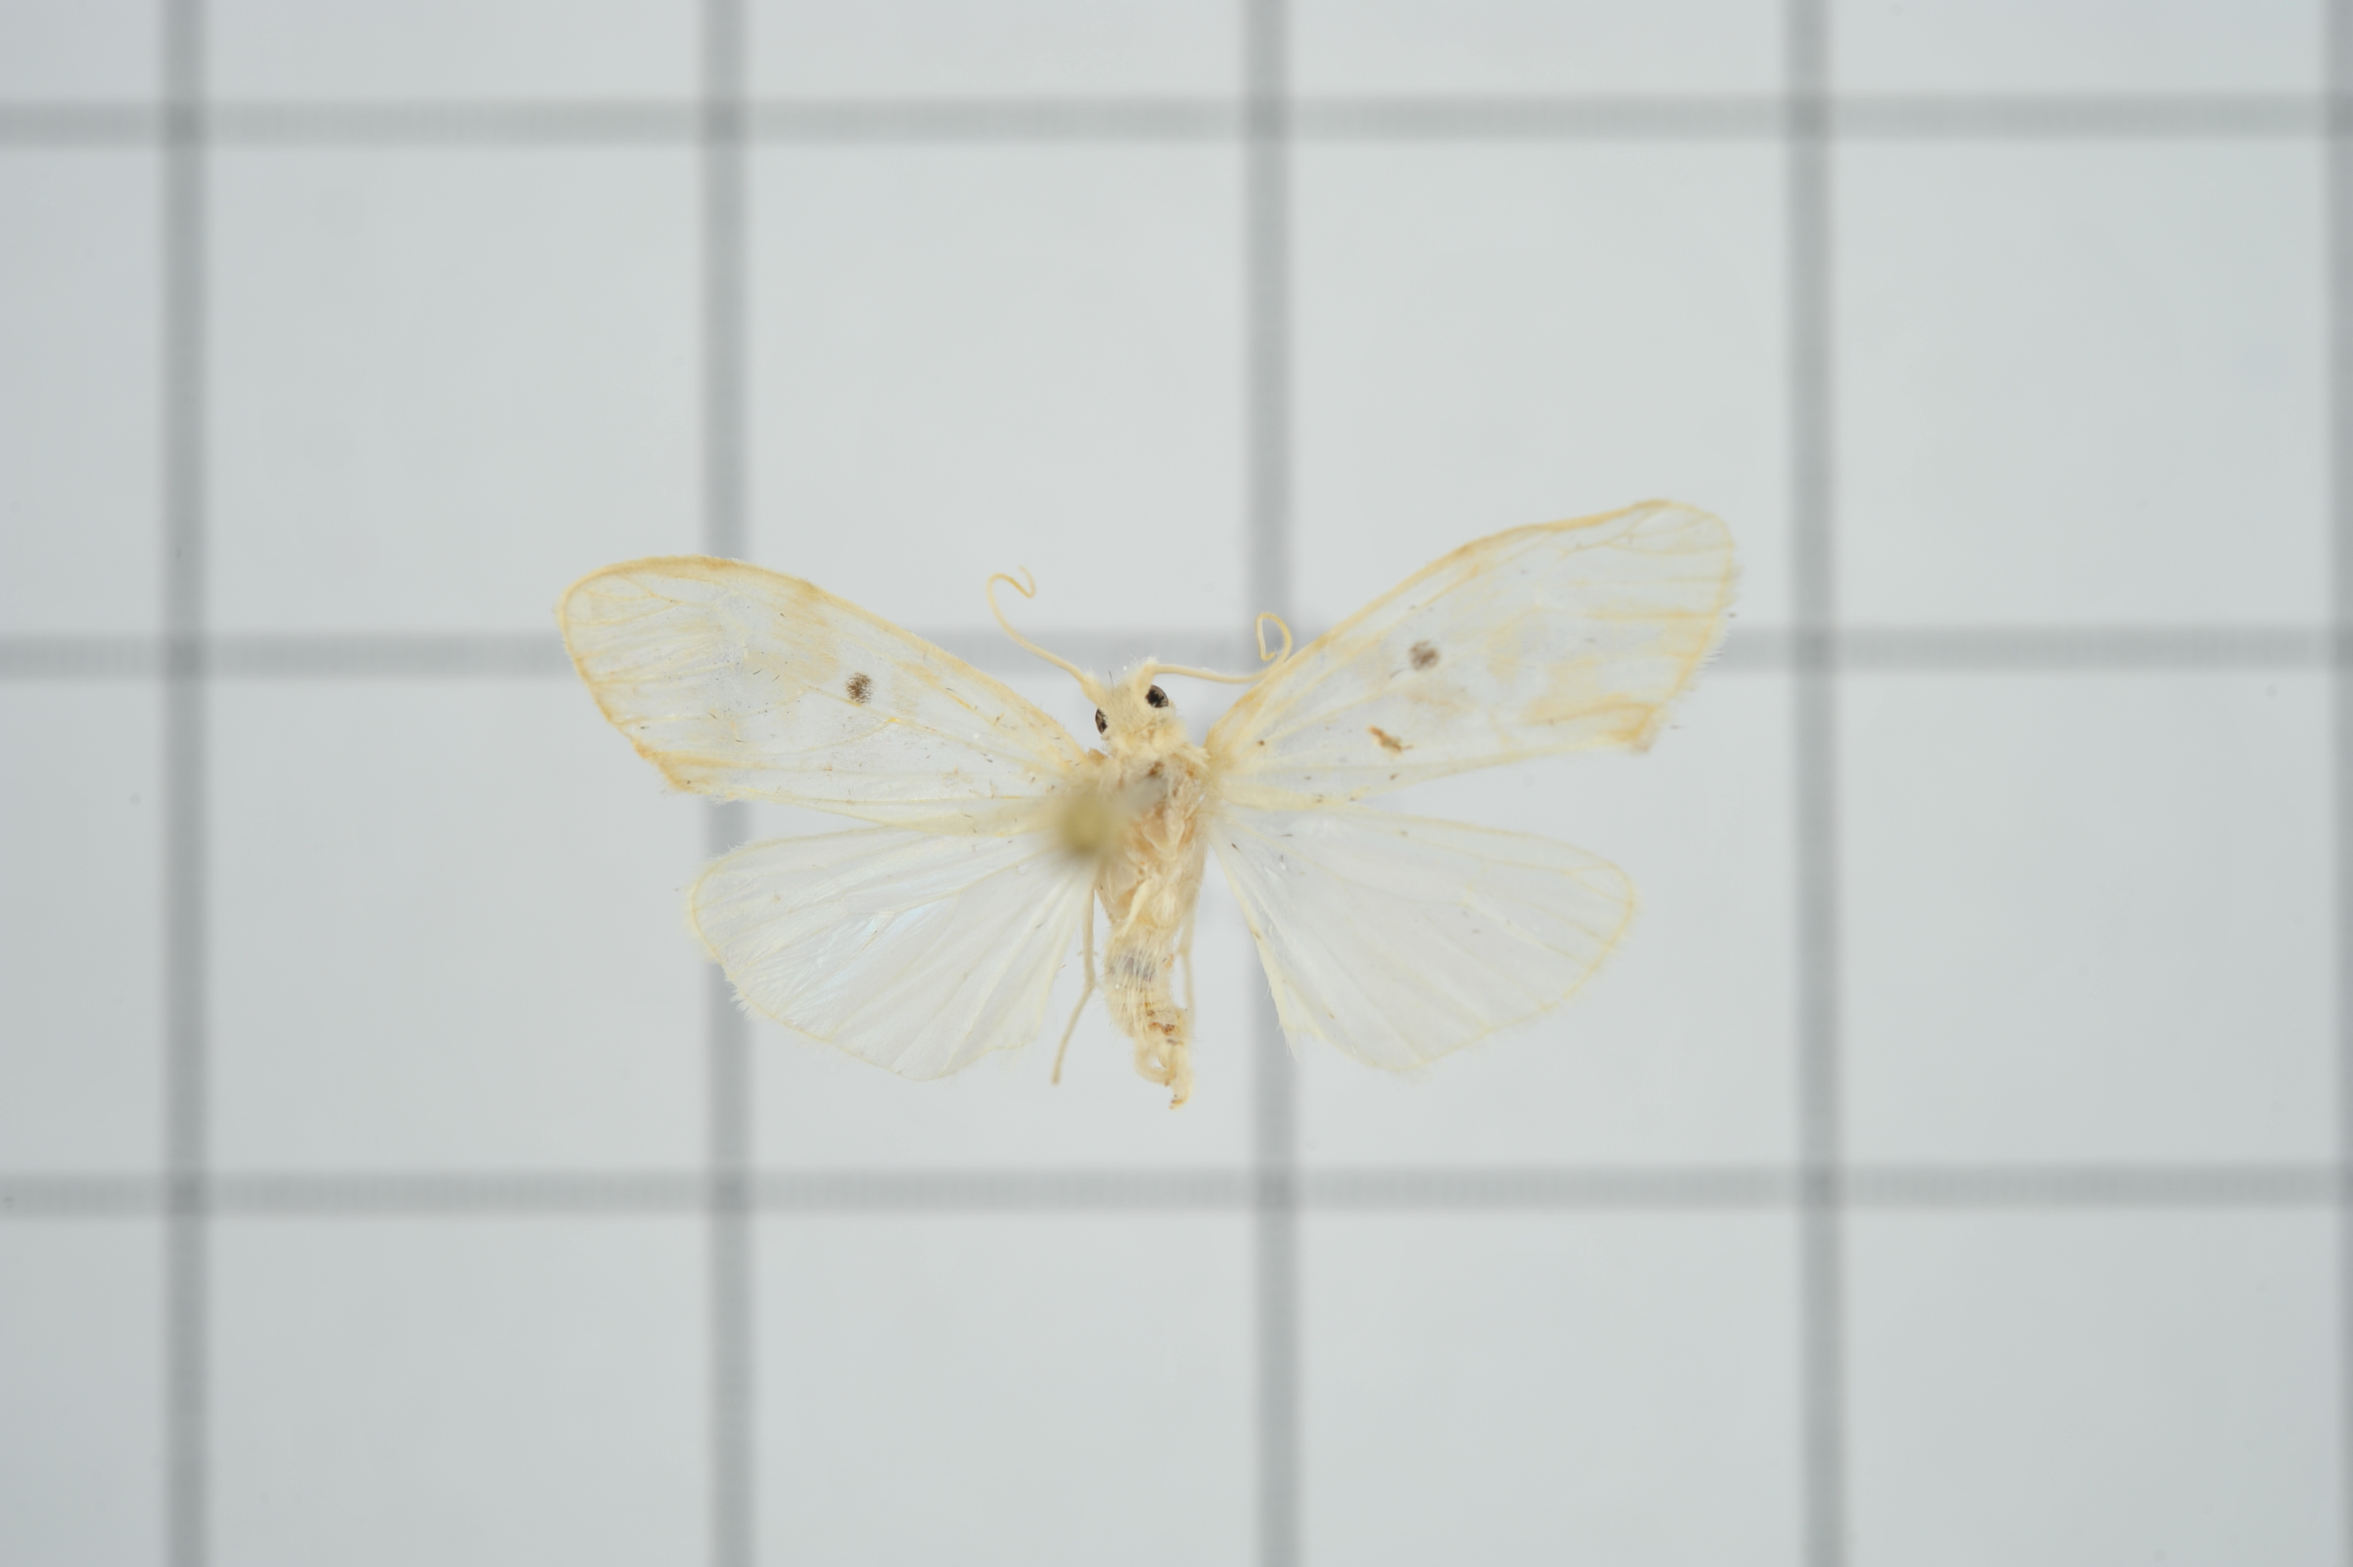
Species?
Nudaria ranruna
